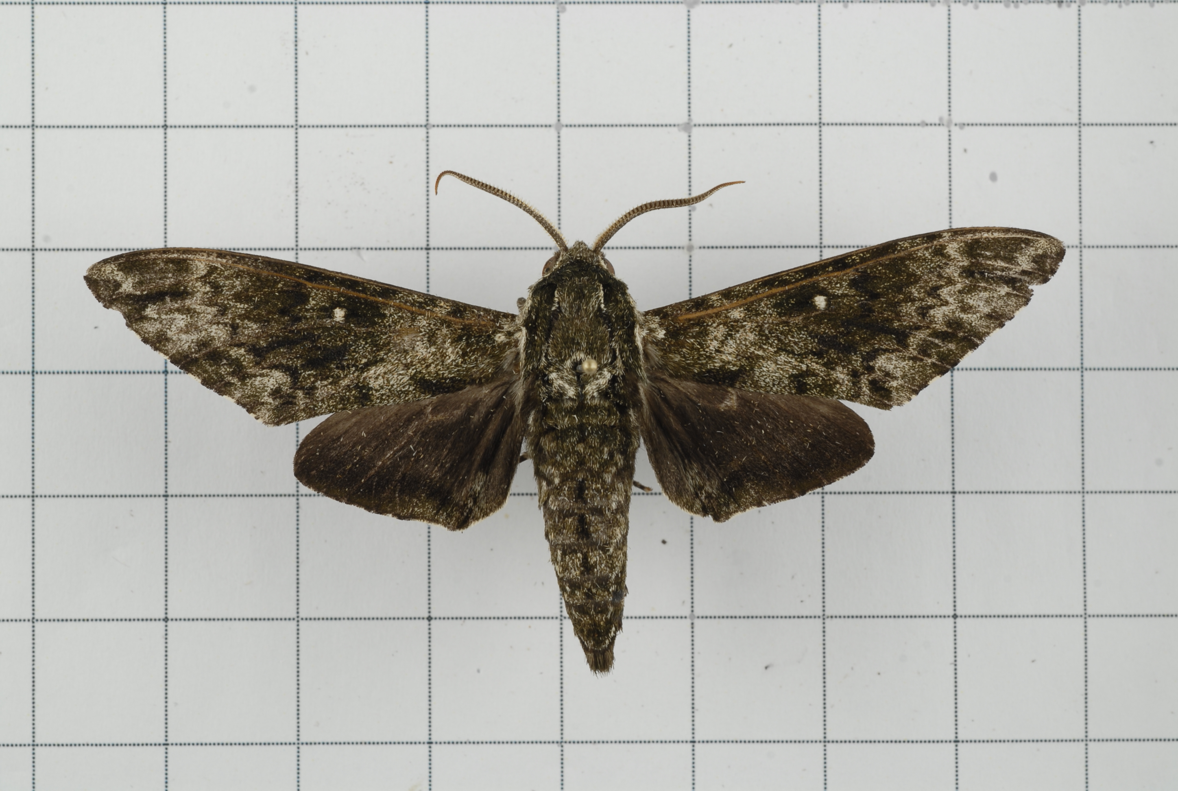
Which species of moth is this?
Dolbina formosana
